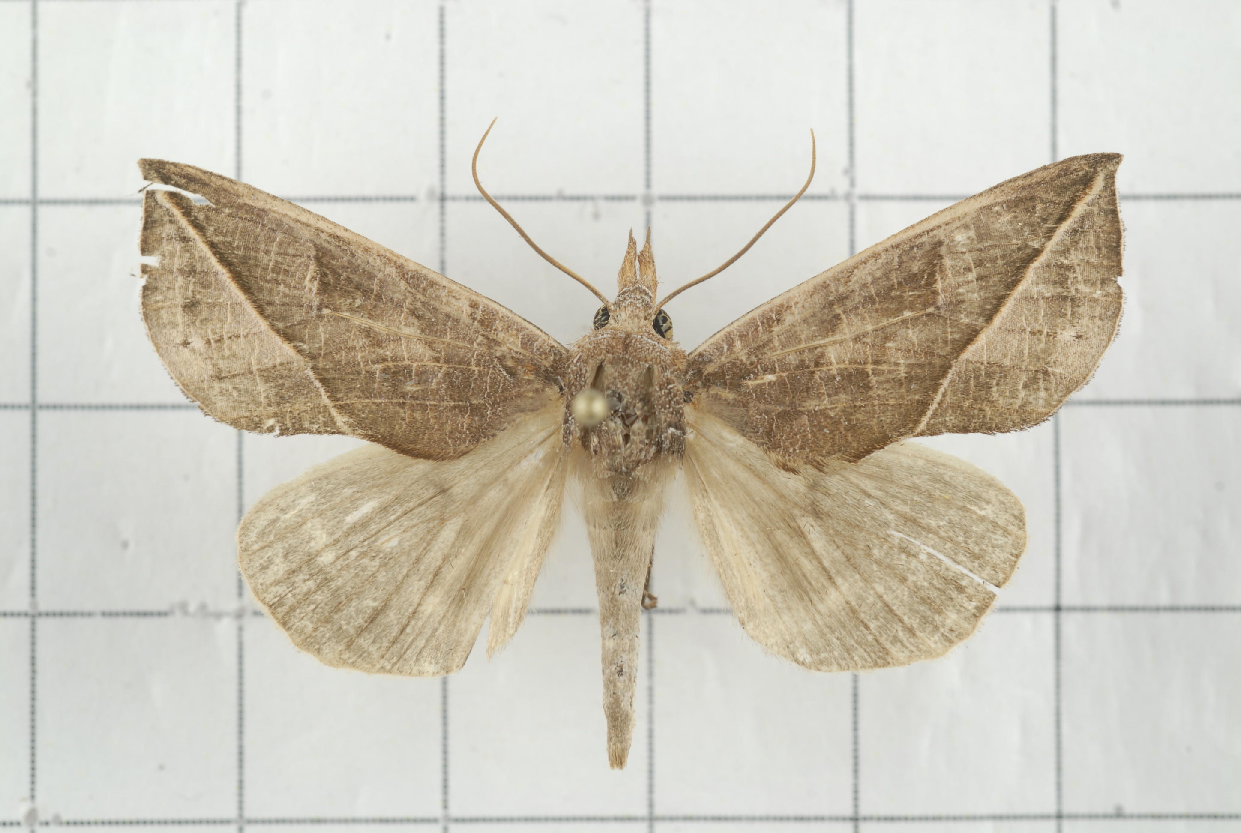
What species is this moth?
Calyptra orthograpta
